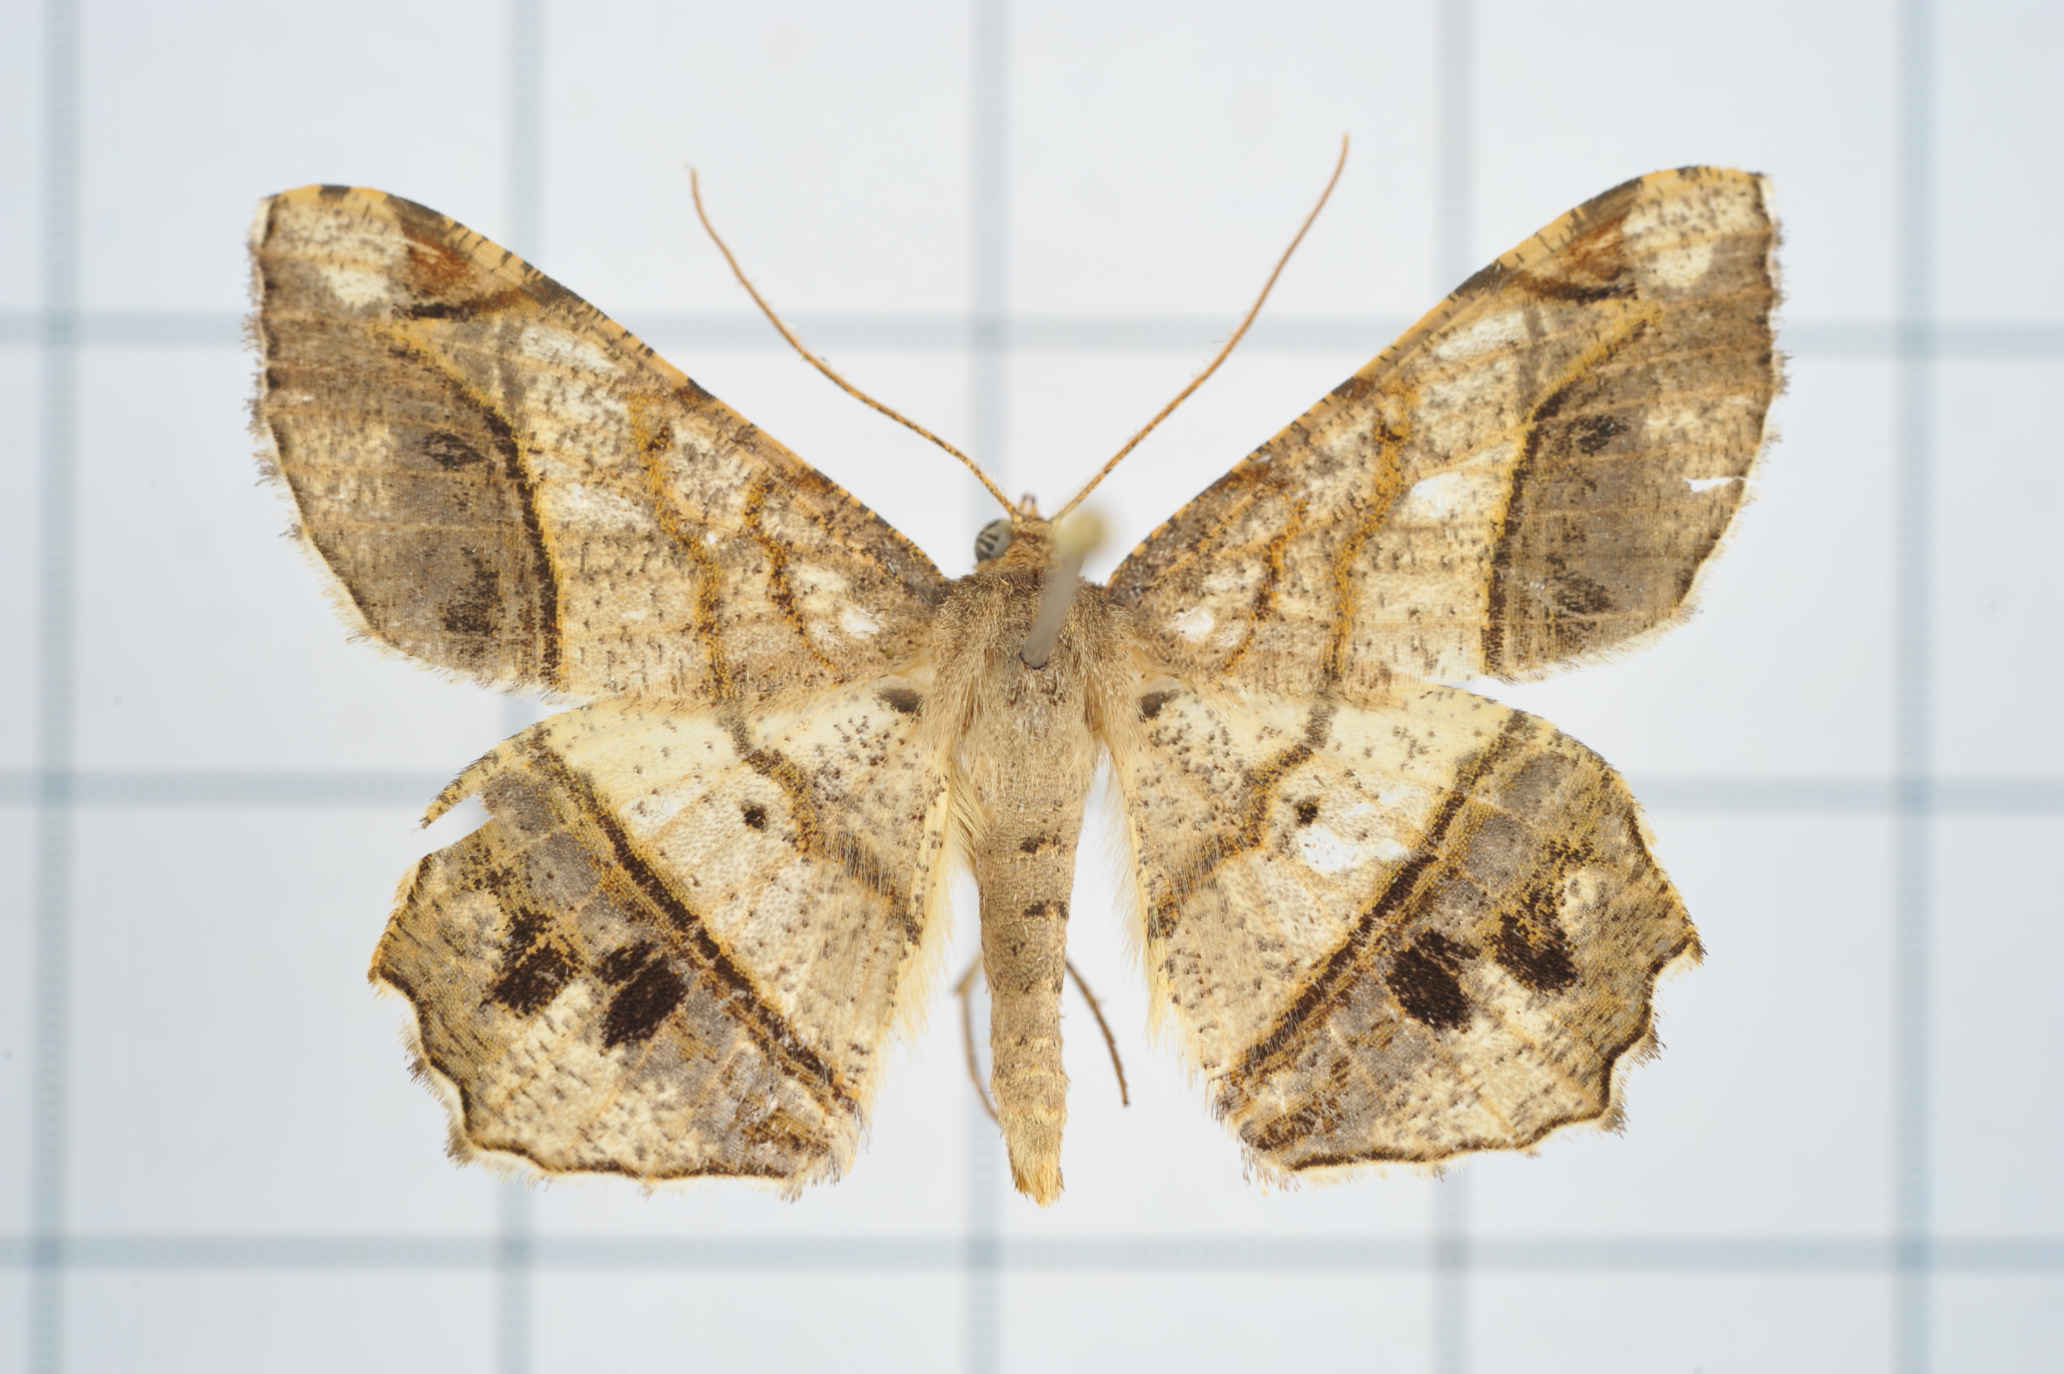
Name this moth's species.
Chiasmia intermediaria
